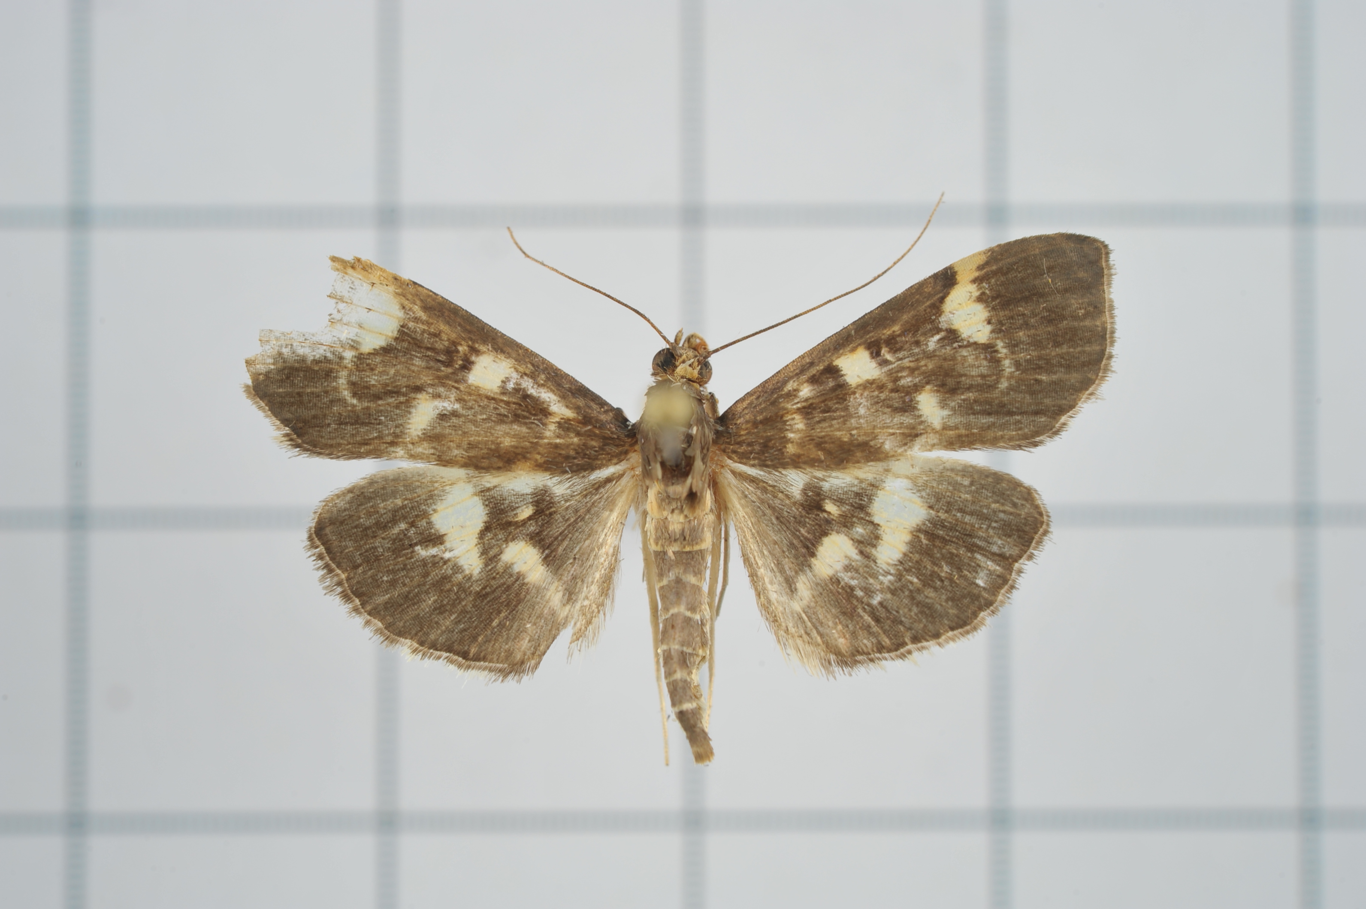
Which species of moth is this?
Herpetogramma luctuosalis
